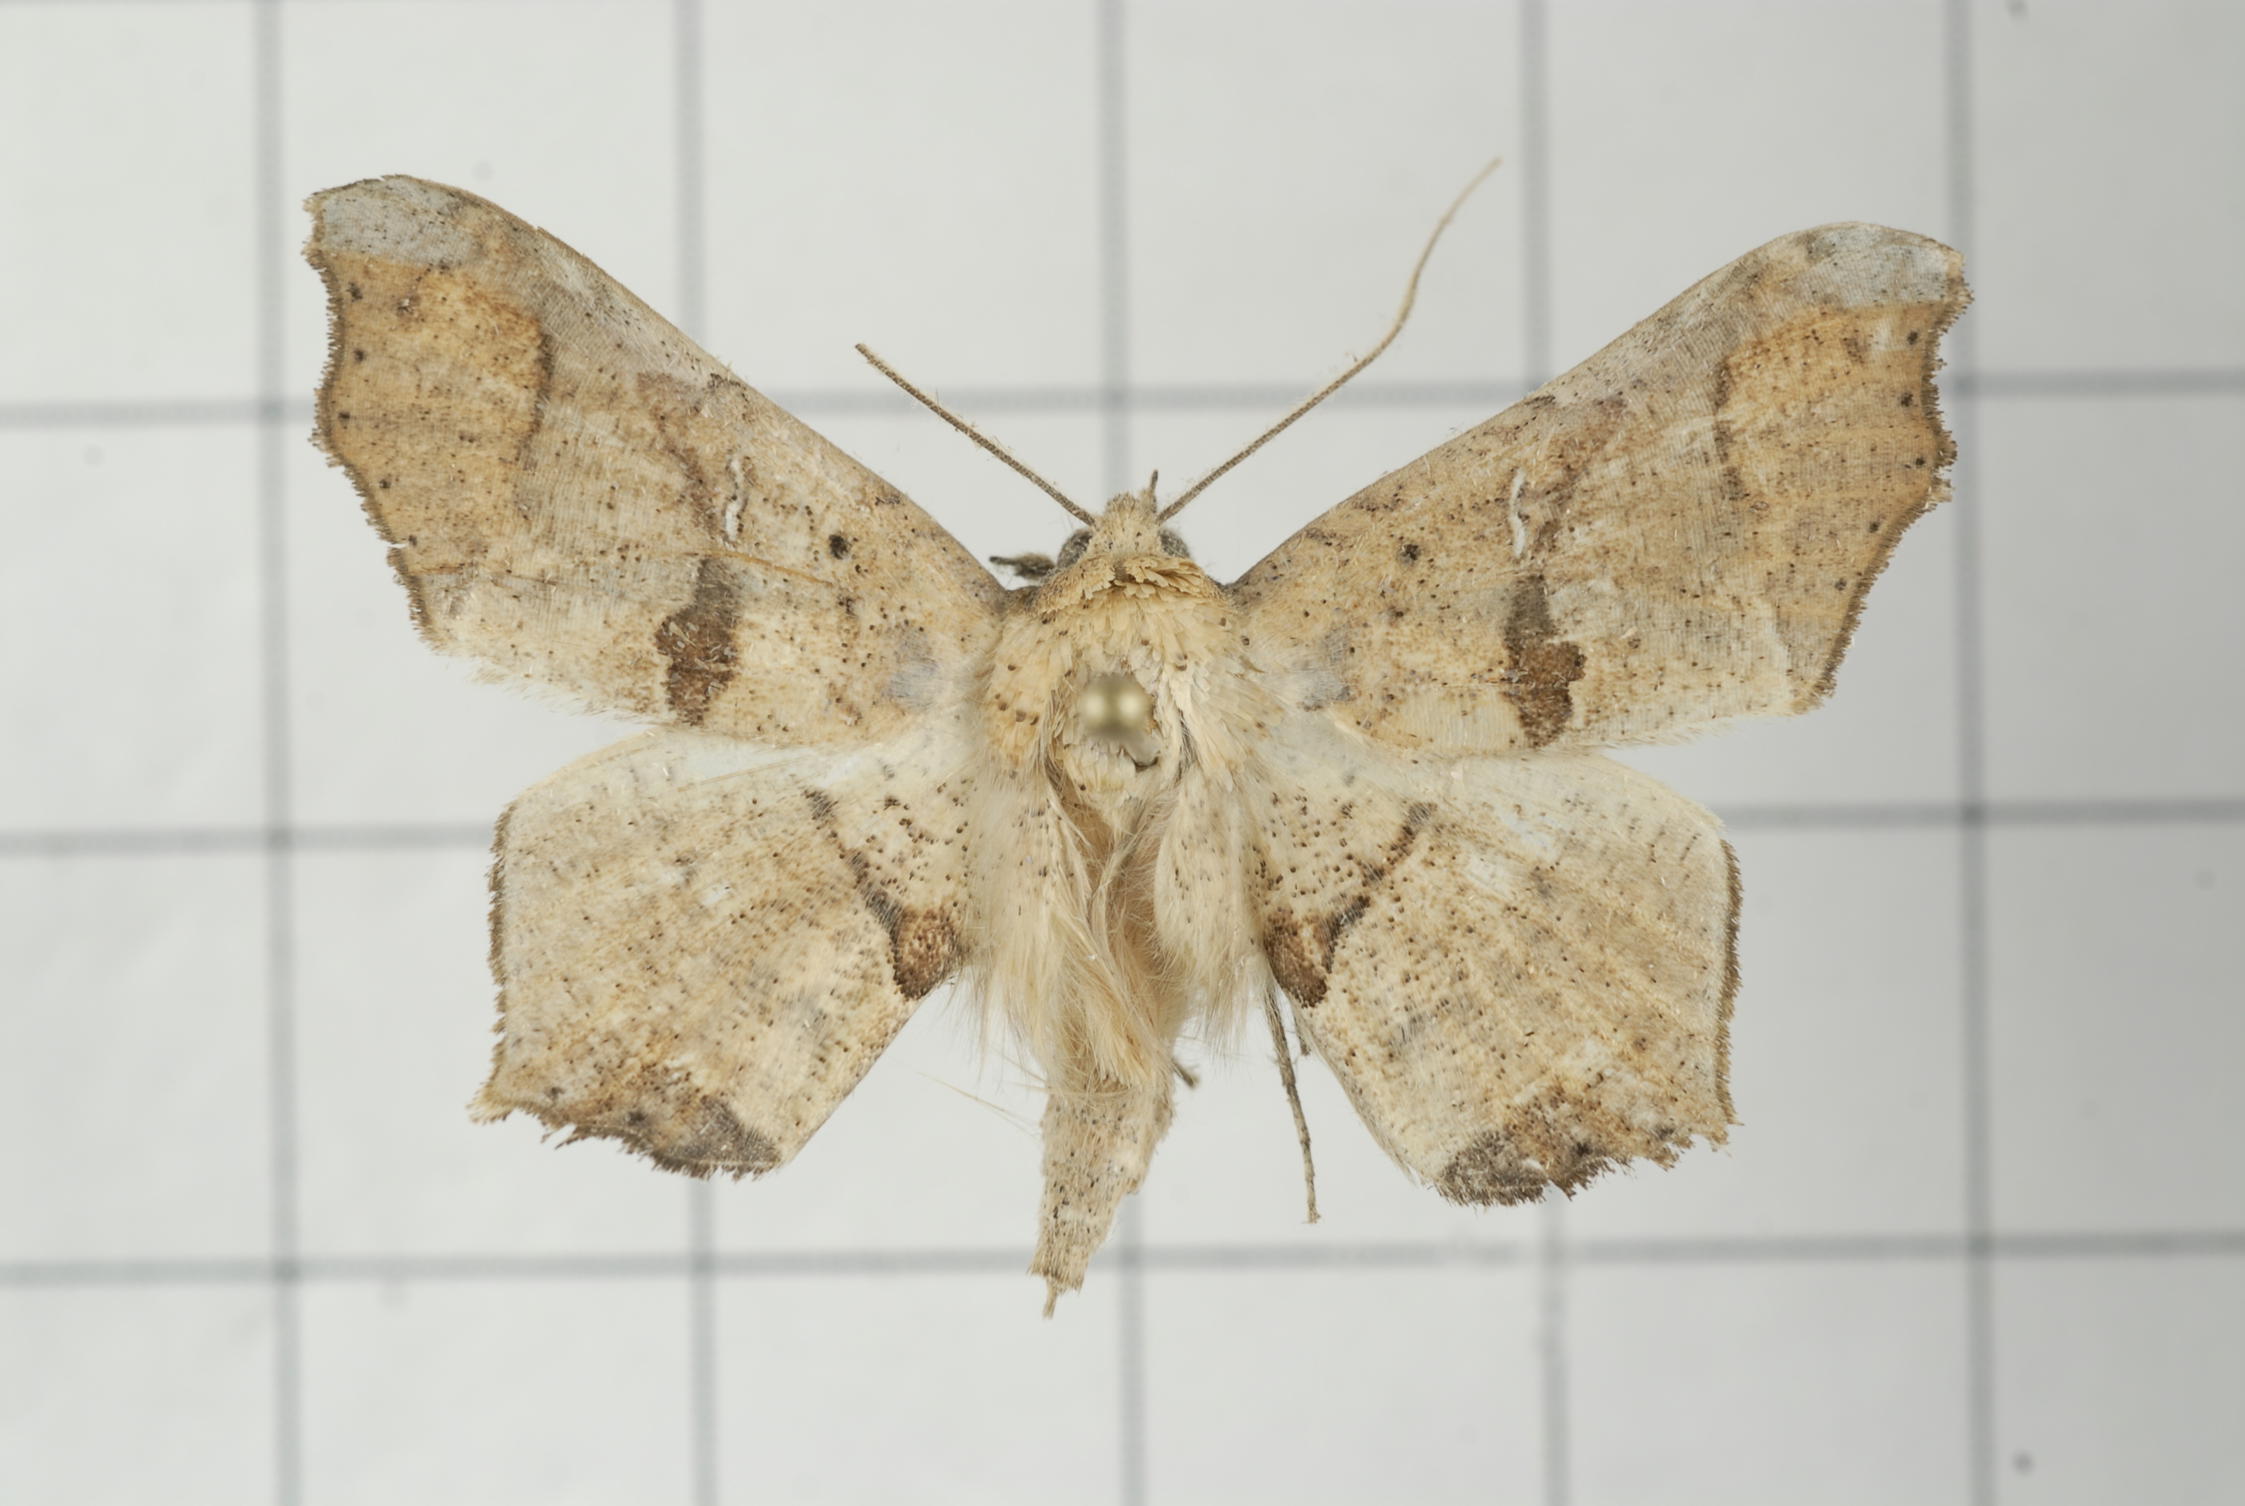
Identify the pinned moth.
Semiothisops macariata
